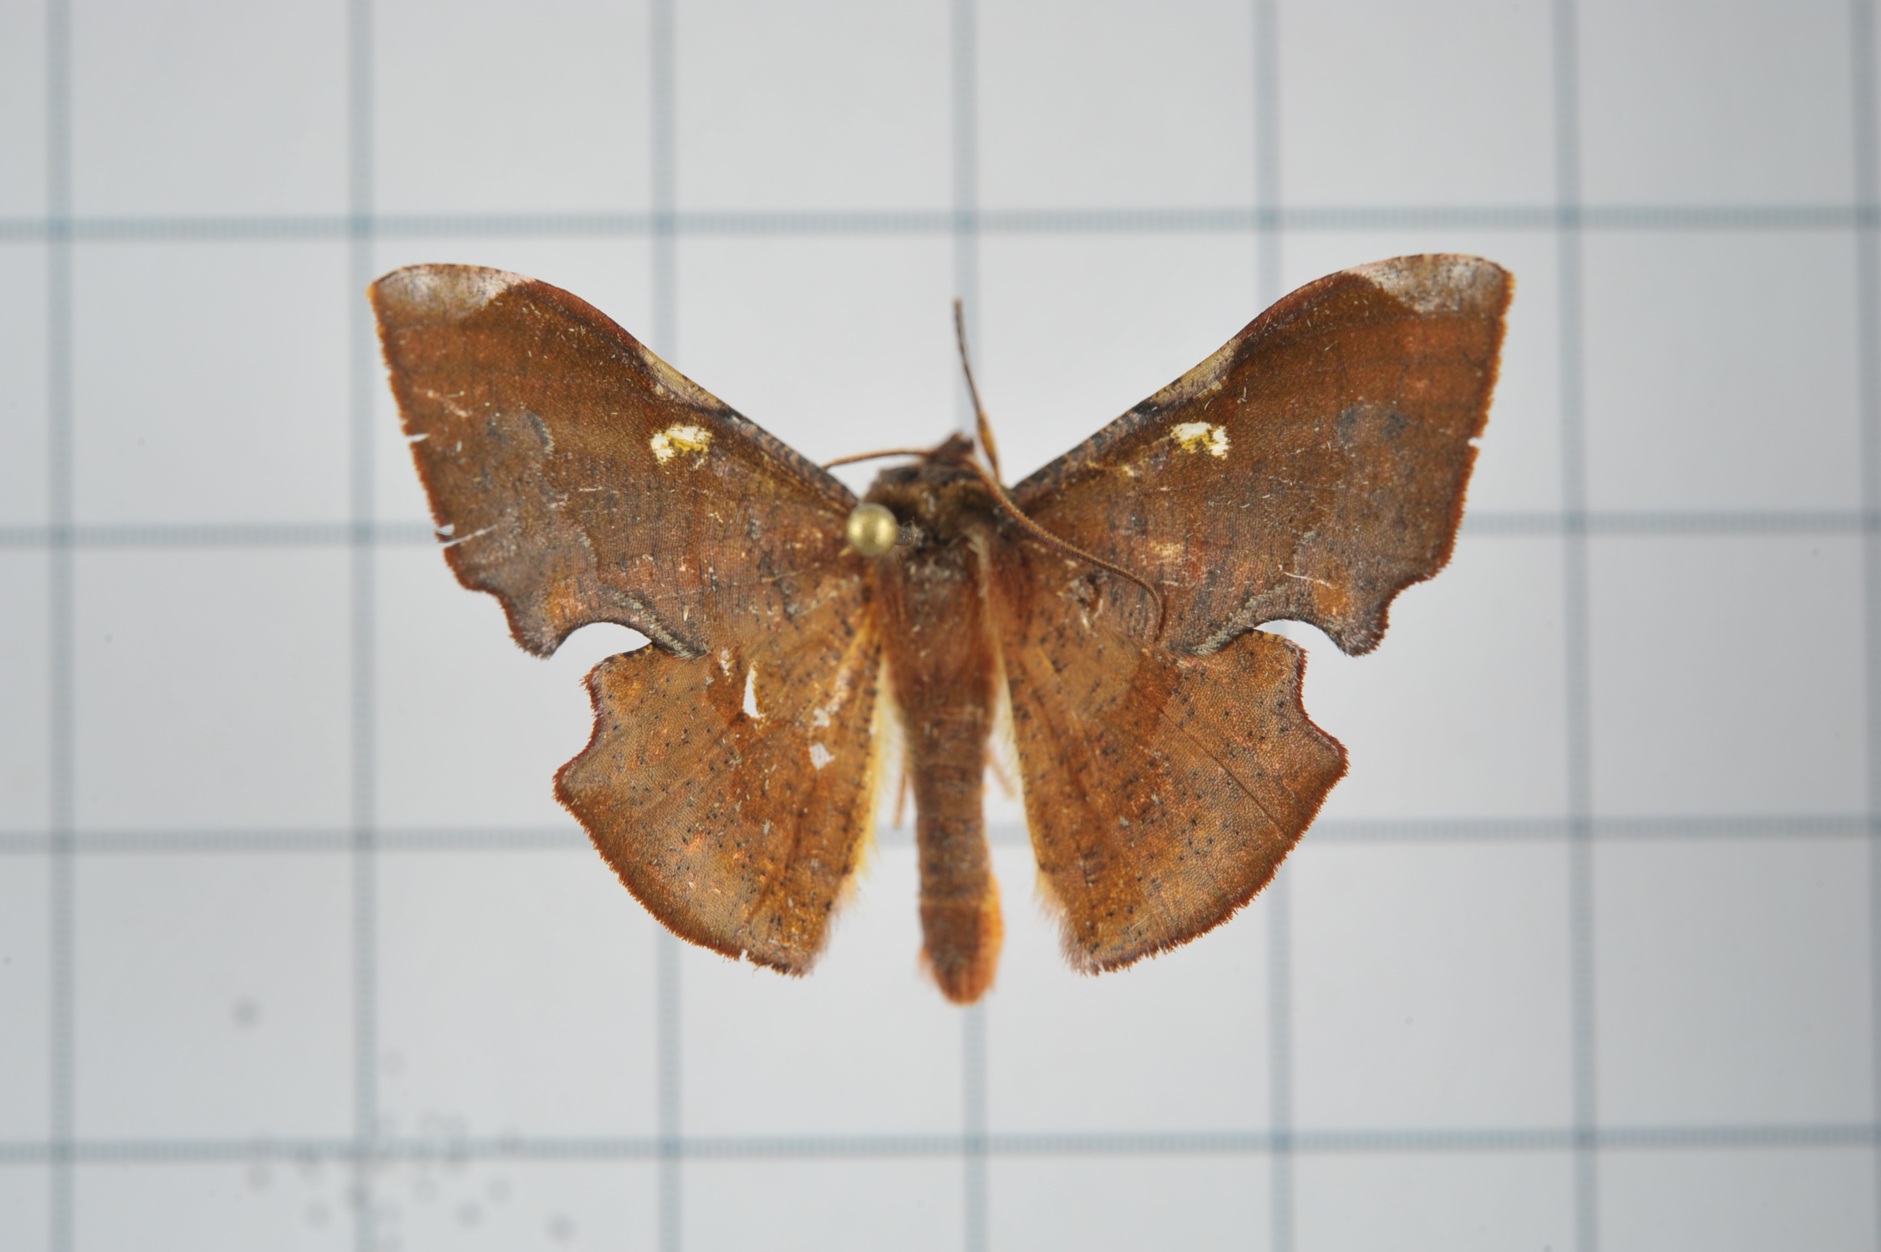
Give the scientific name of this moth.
Fascellina chromataria
